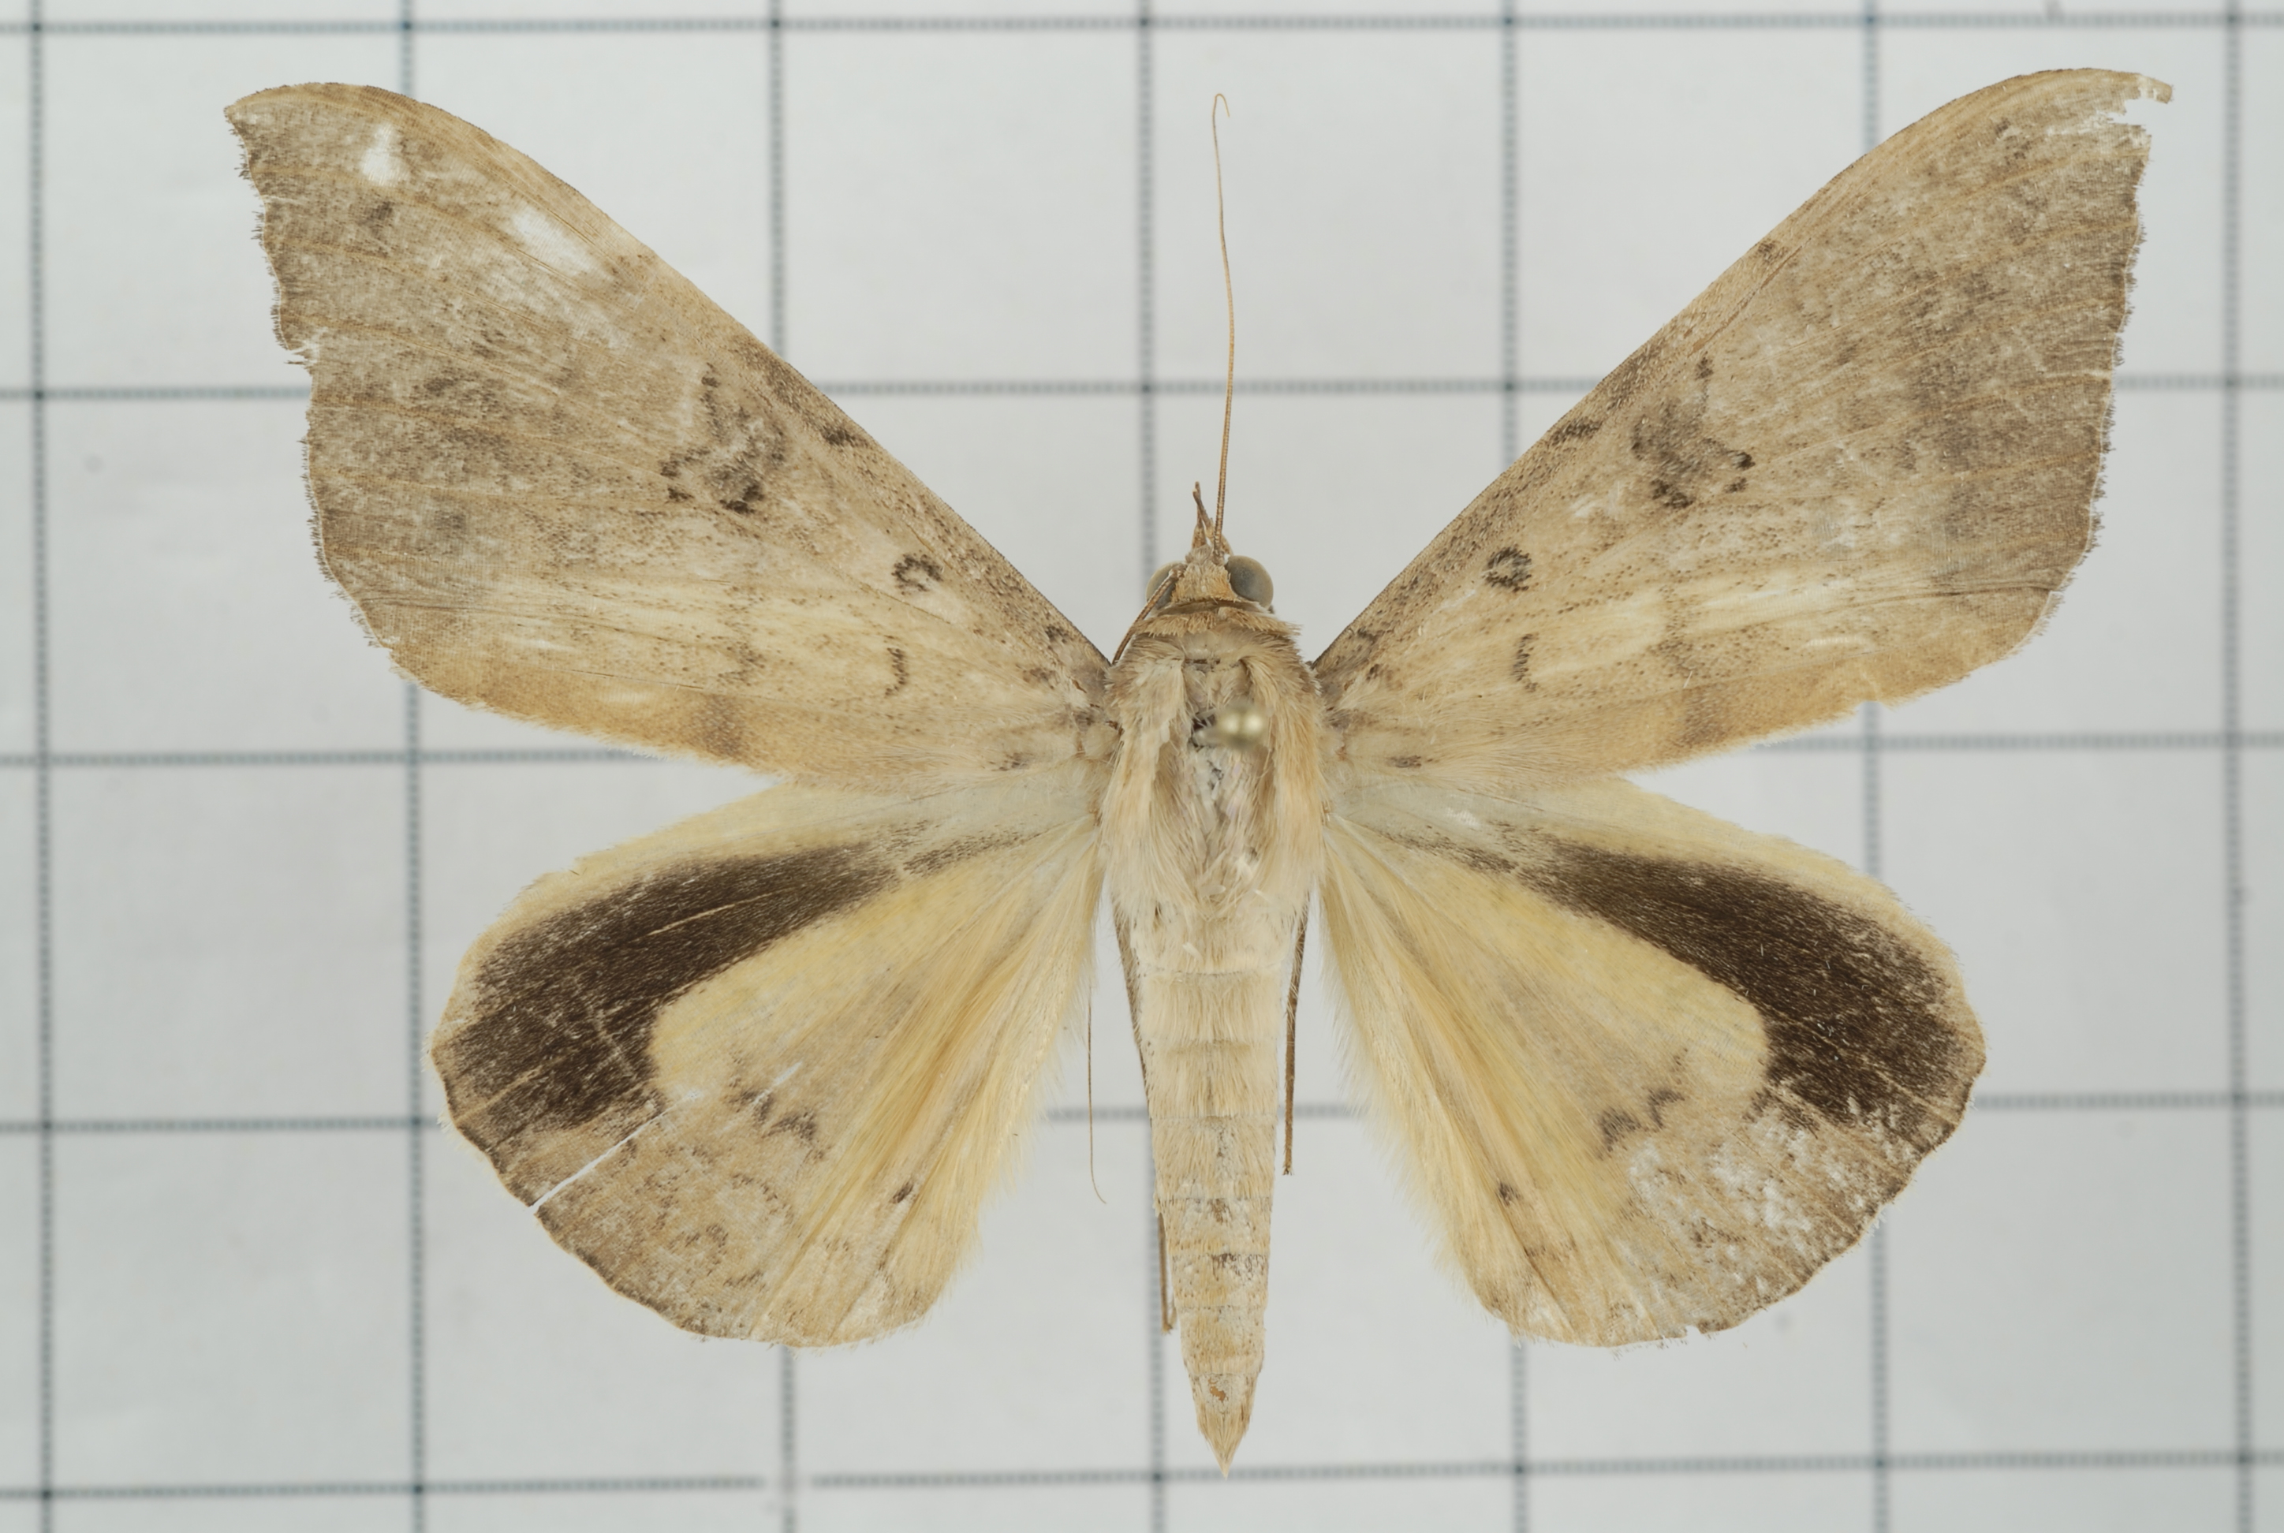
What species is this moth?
Oxyodes scrobiculata
